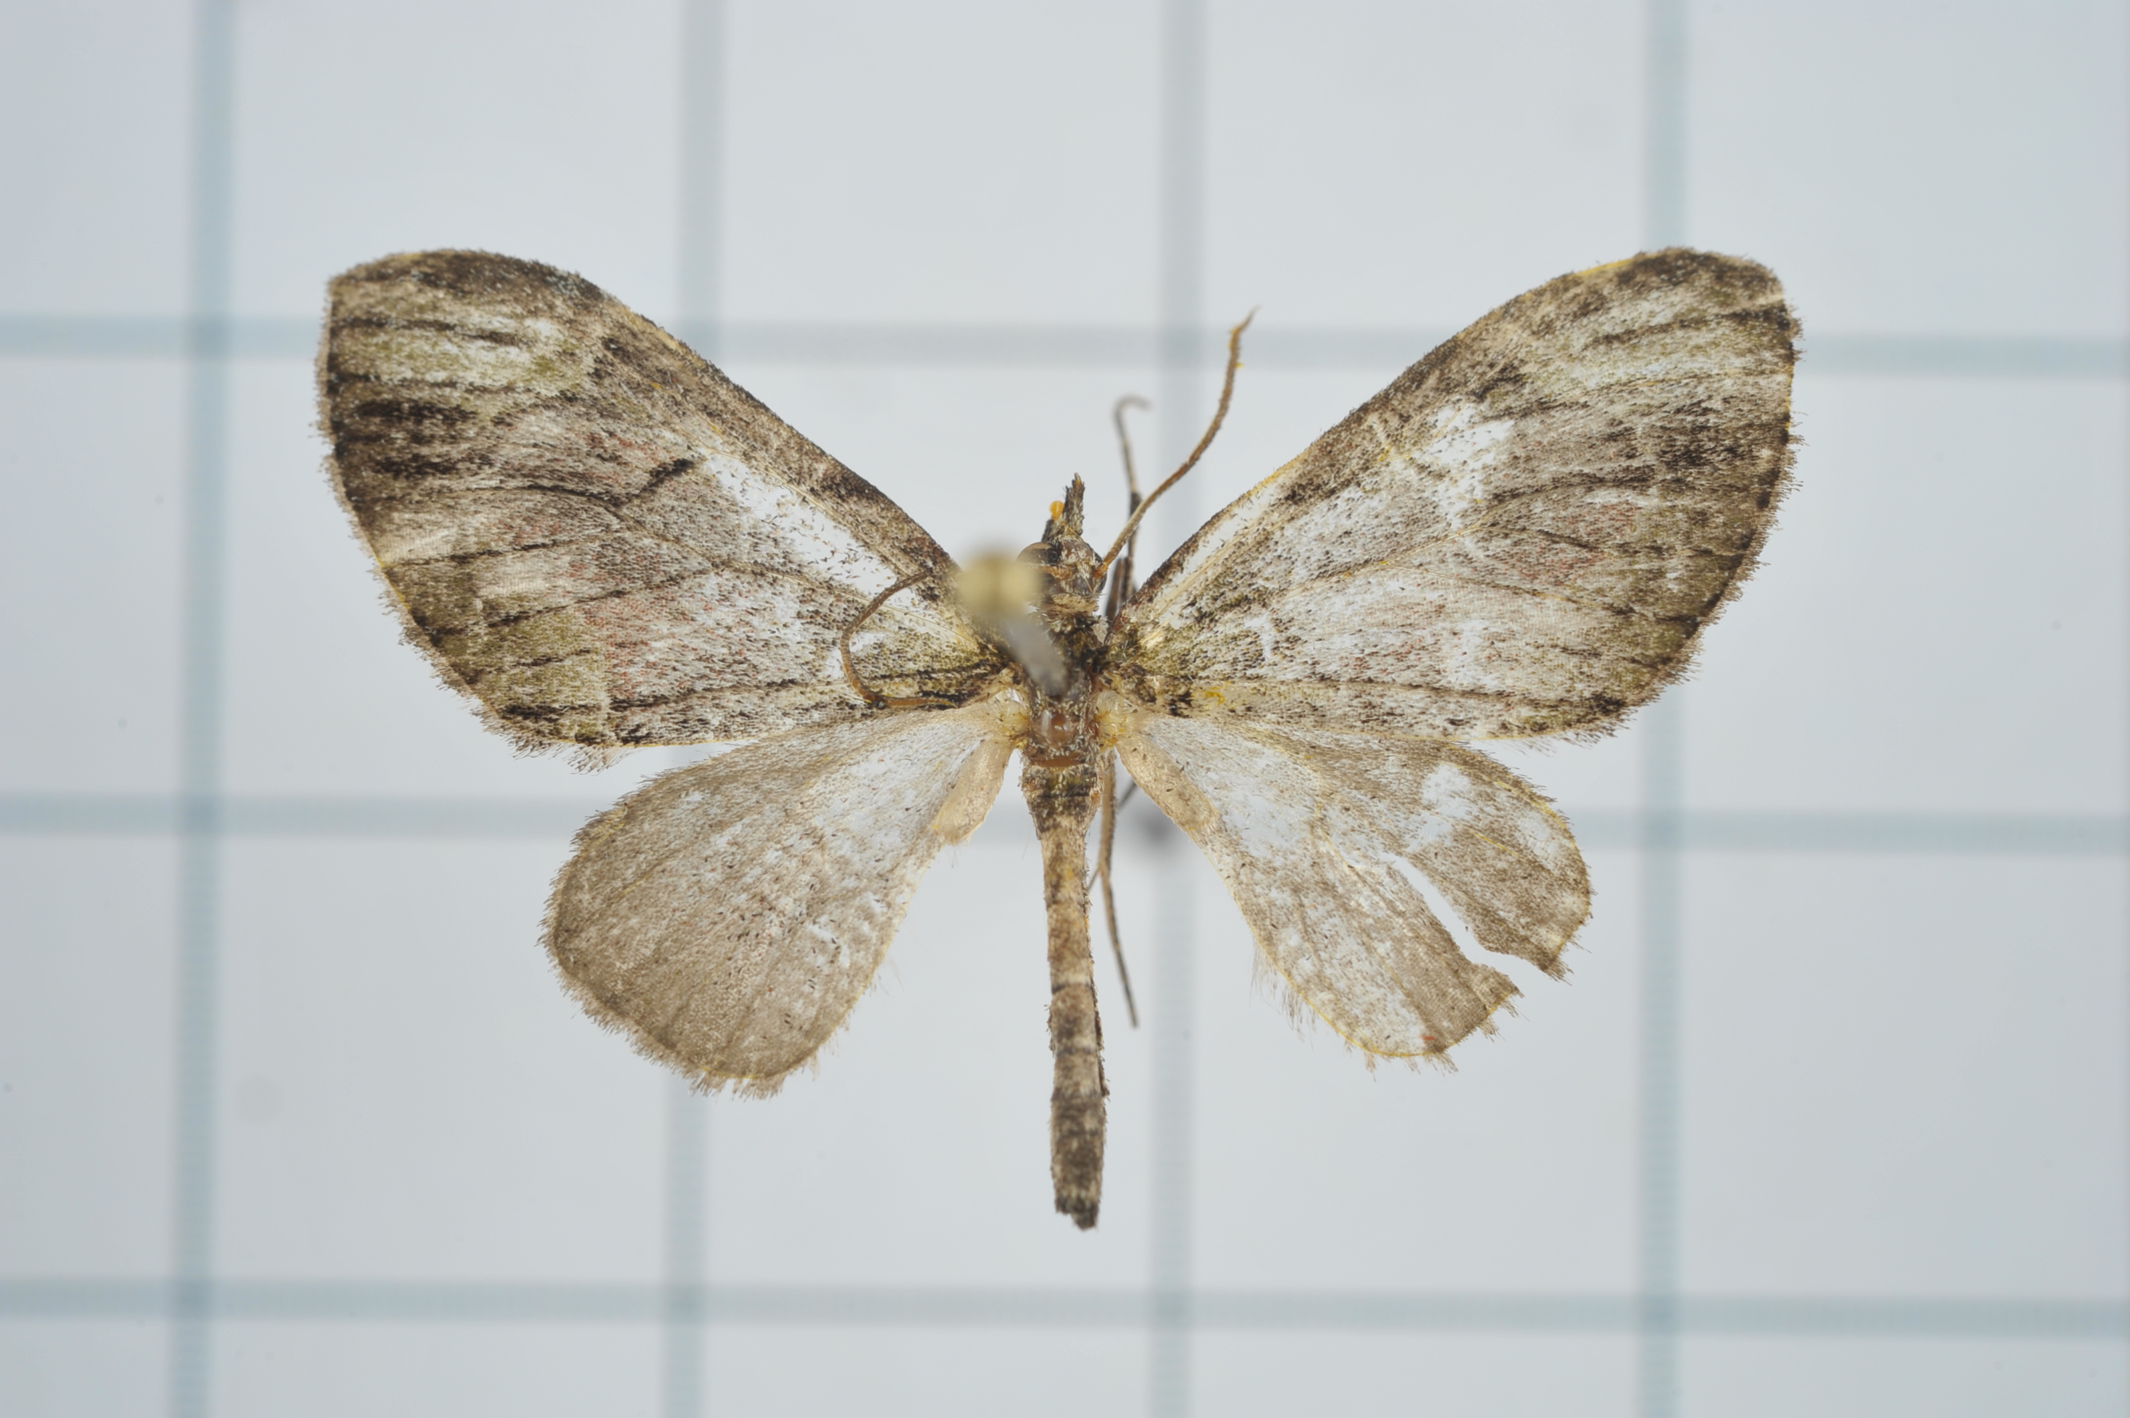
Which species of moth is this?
Epilobophora venipicta
